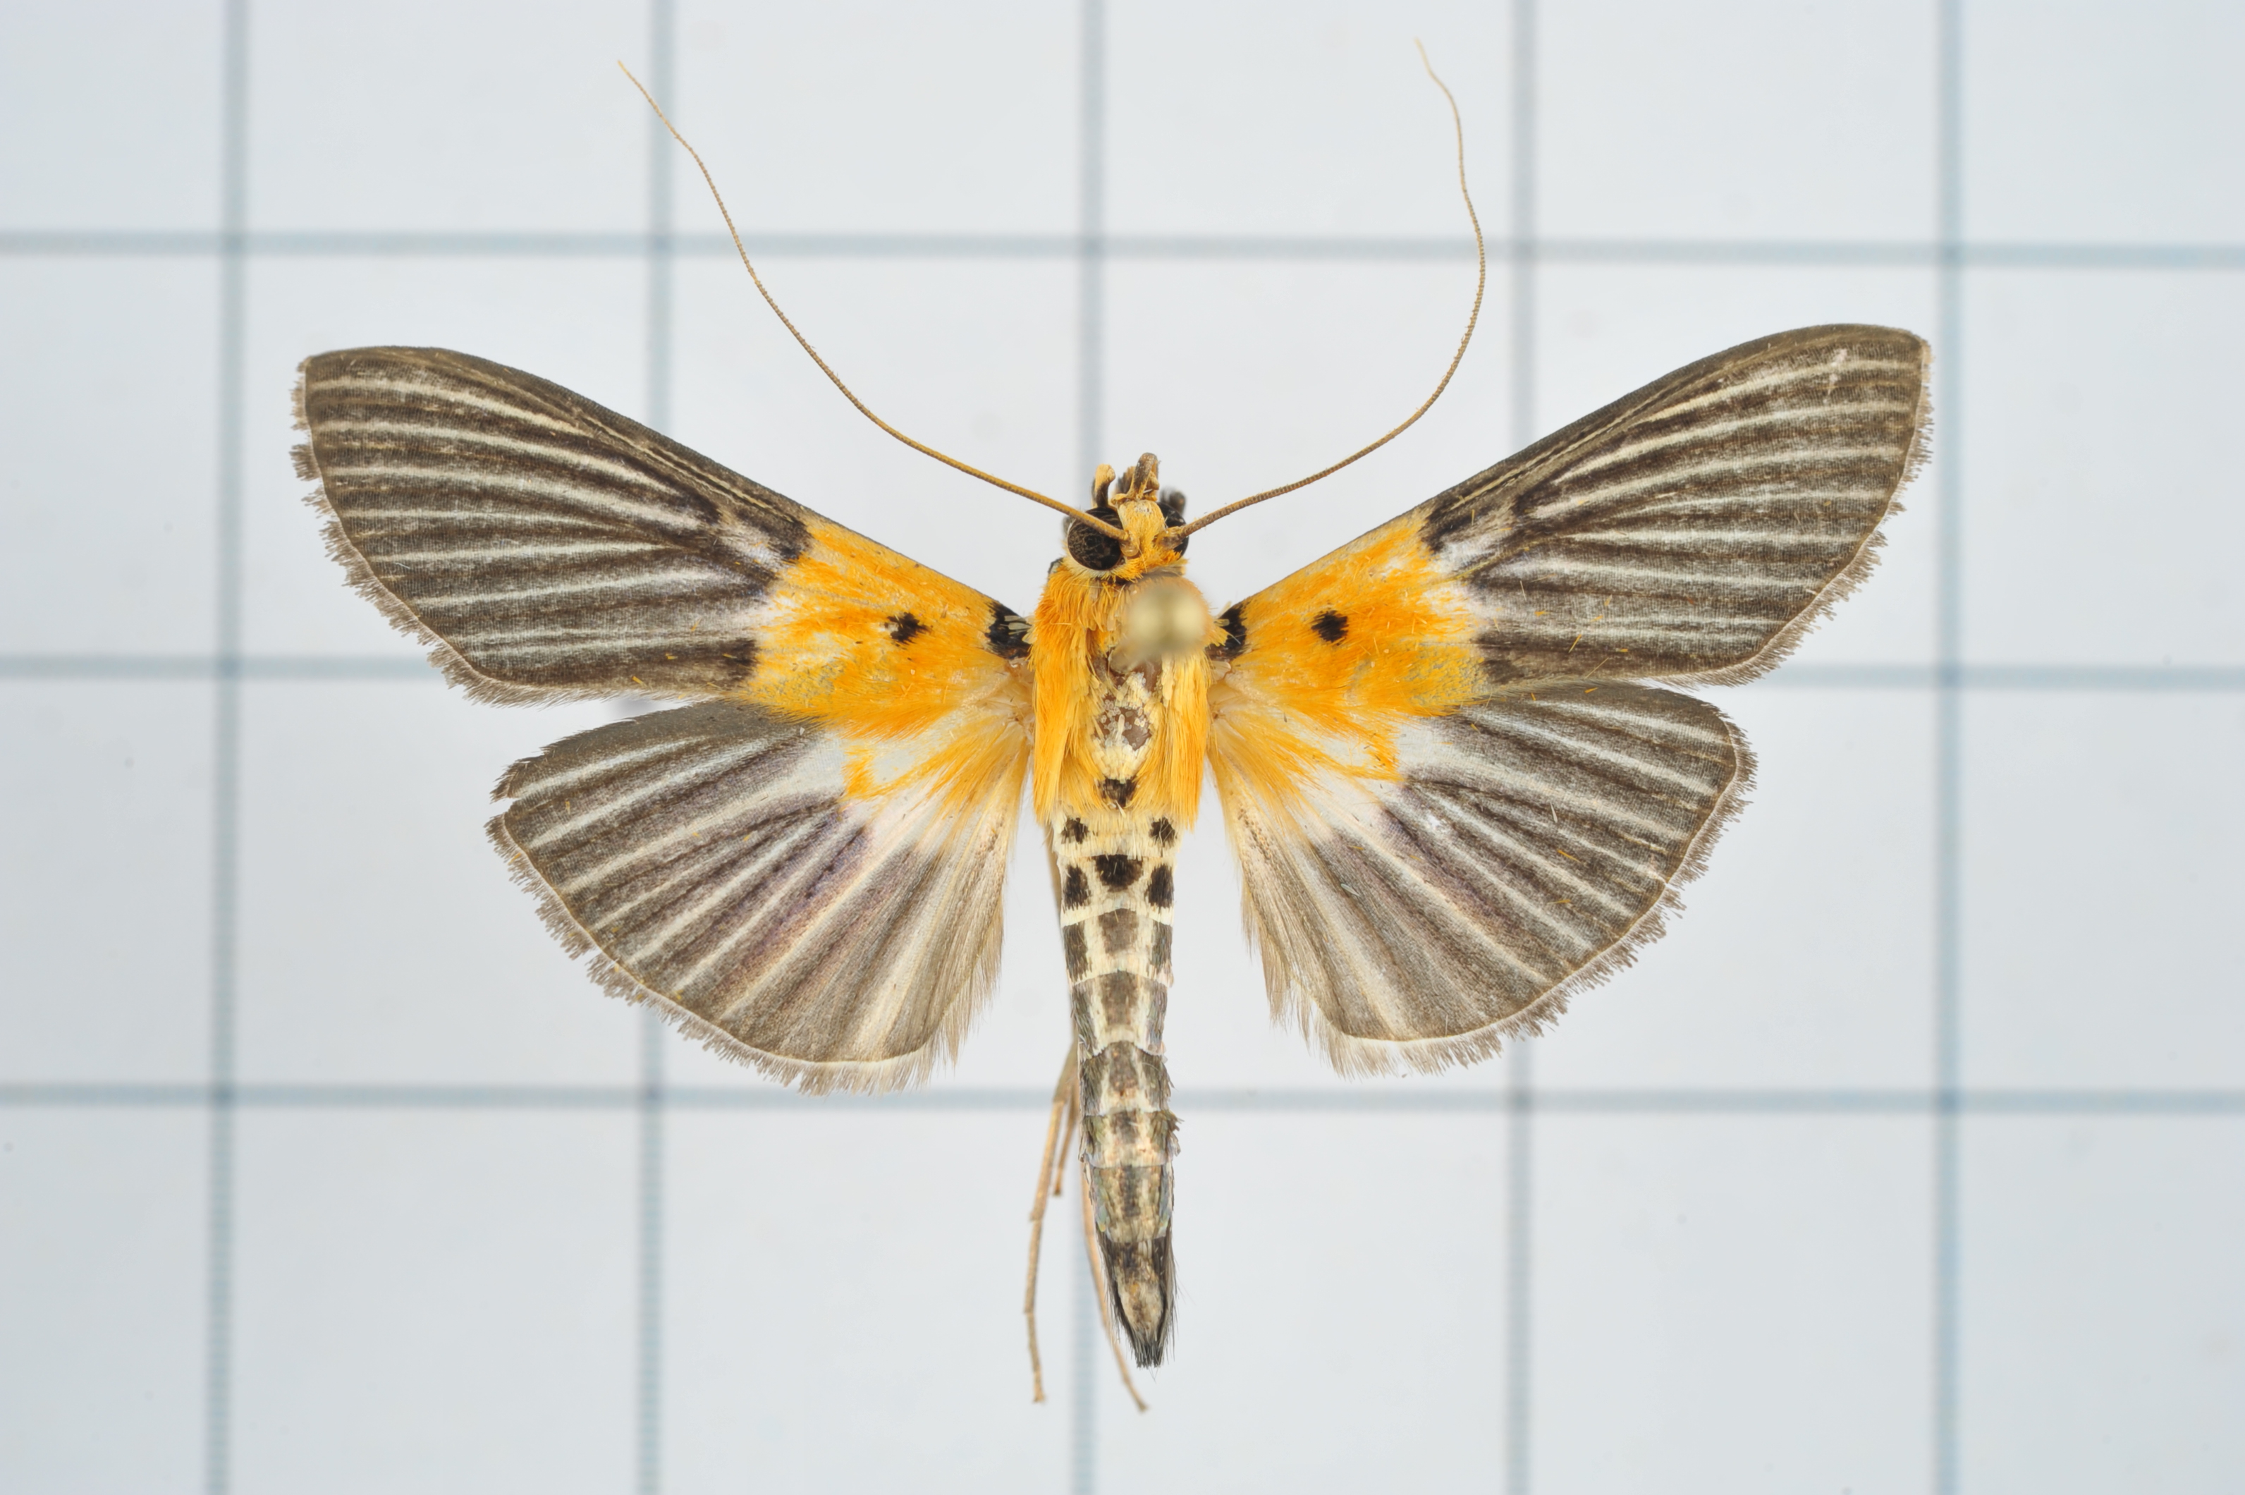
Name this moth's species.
Nevrina procopia
